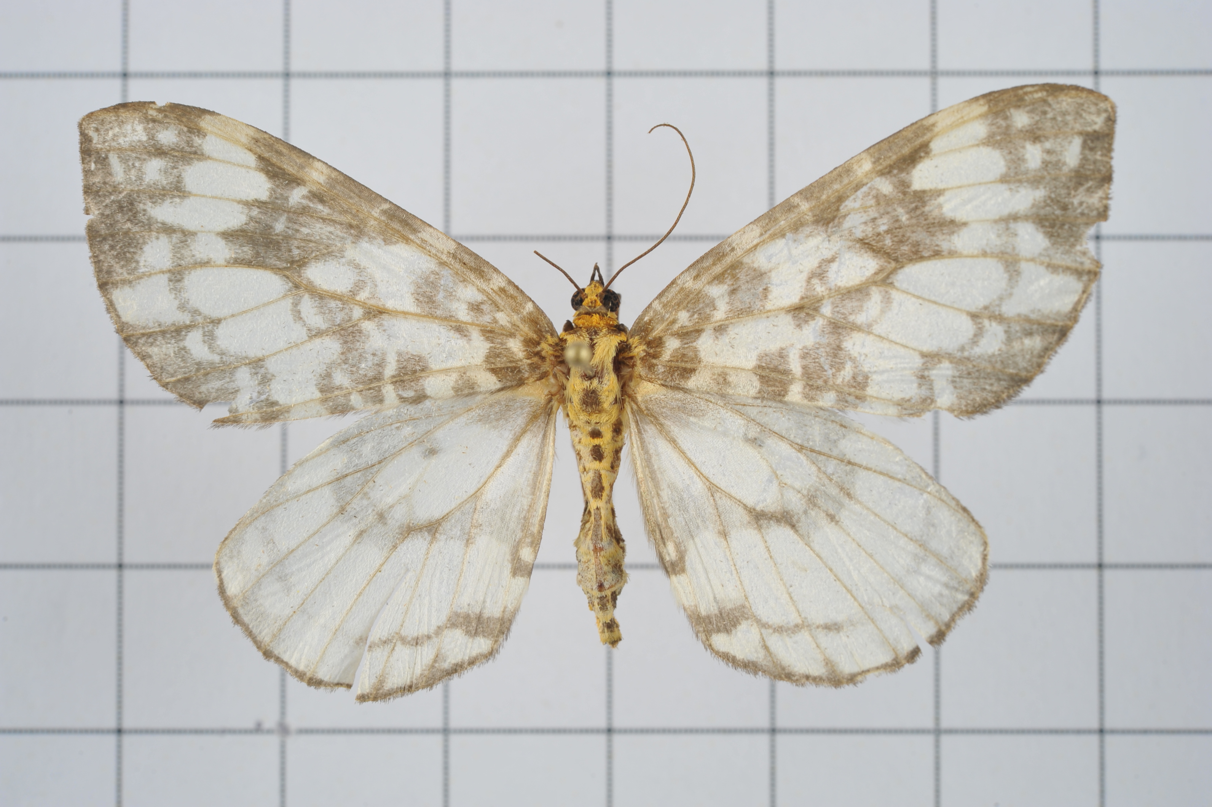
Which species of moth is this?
Gandaritis subalba
